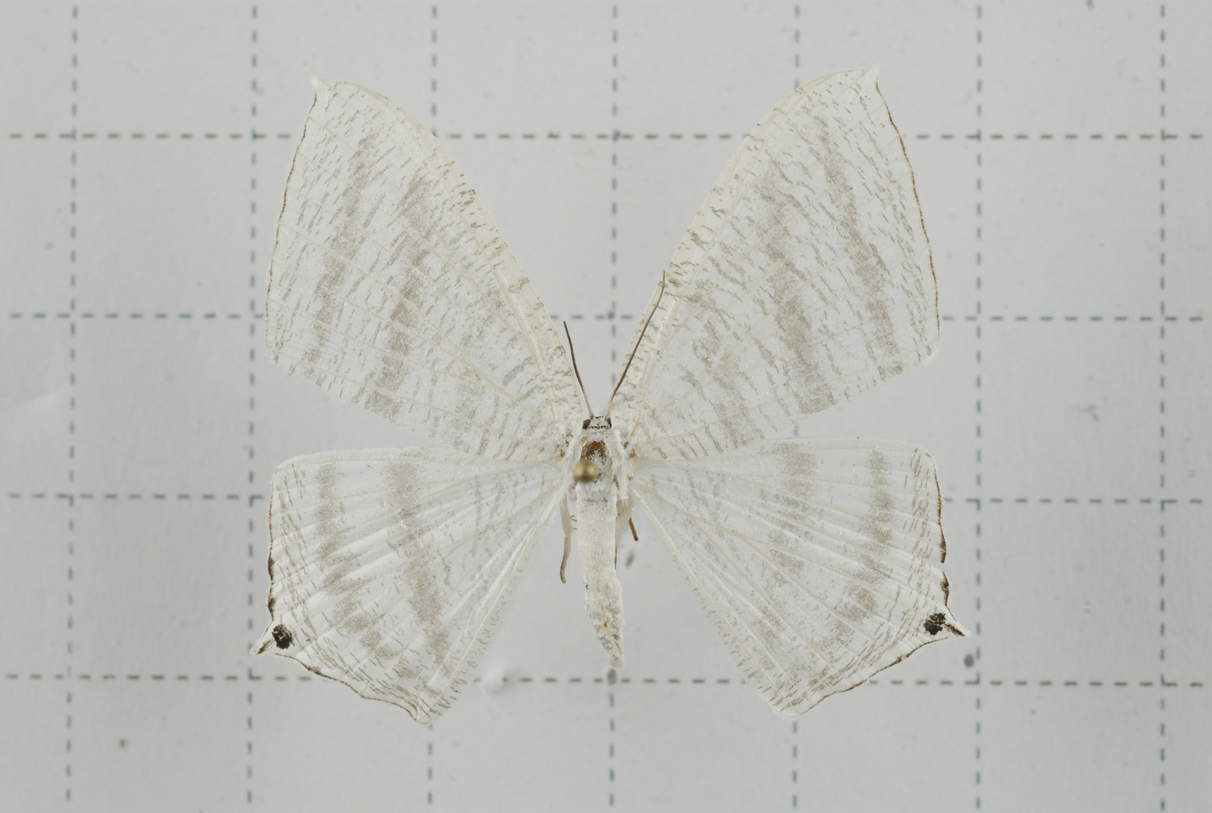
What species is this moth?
Micronia aculeata
